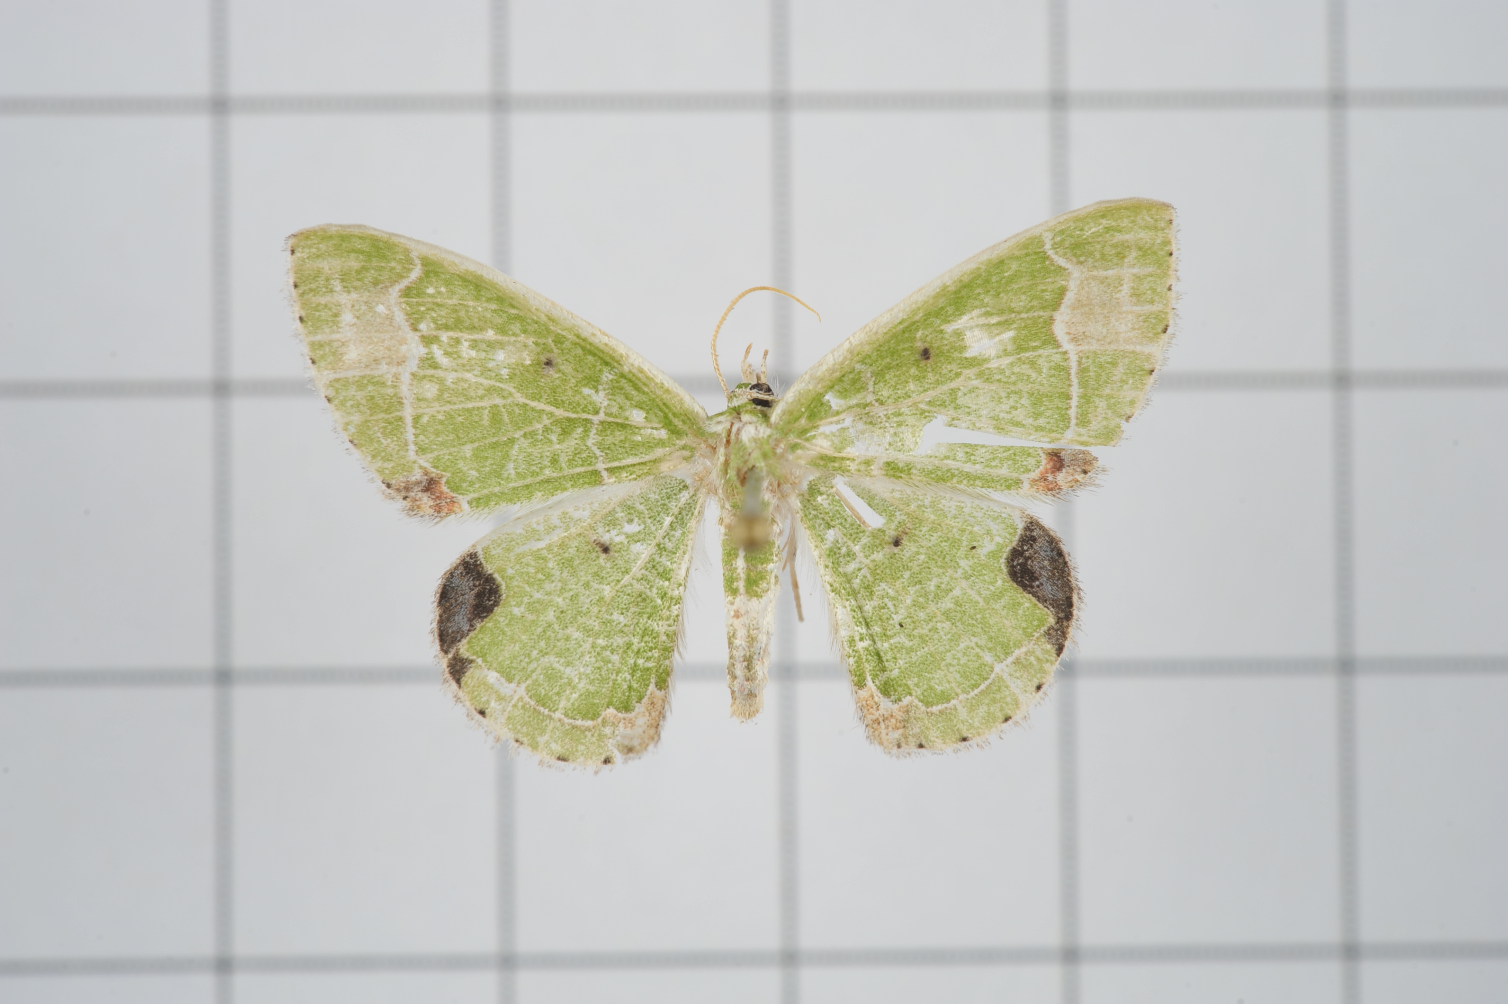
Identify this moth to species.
Comibaena subdelicata
